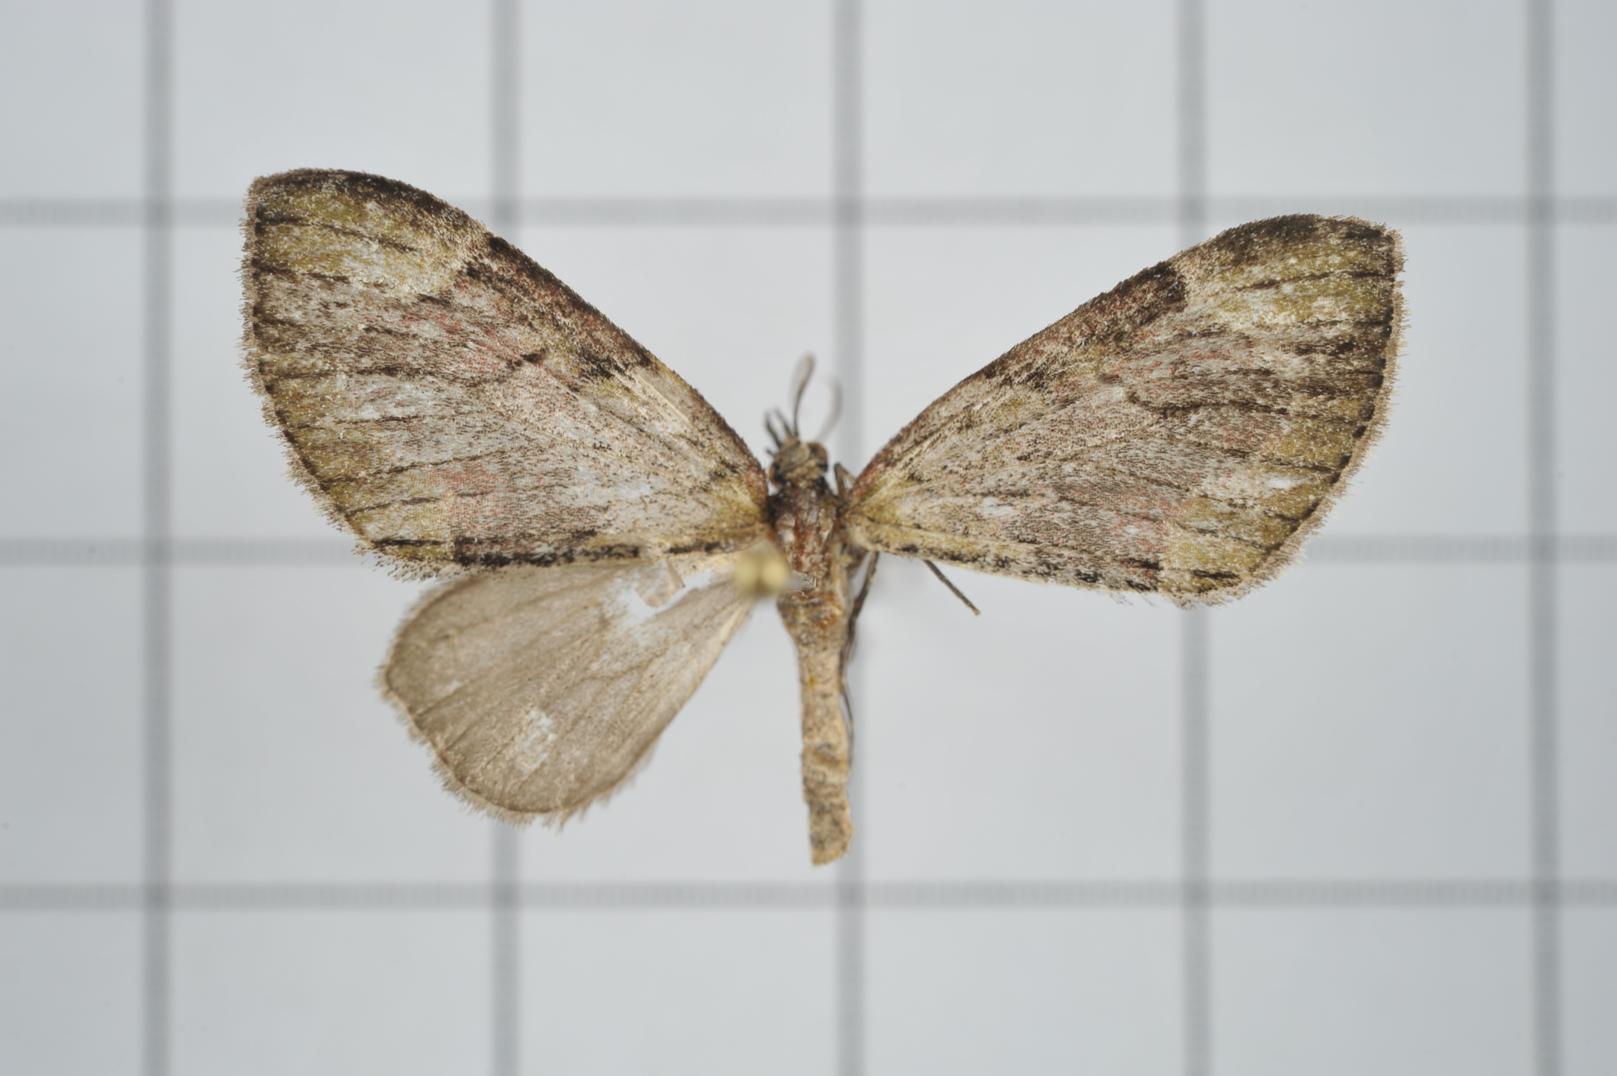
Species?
Epilobophora venipicta
